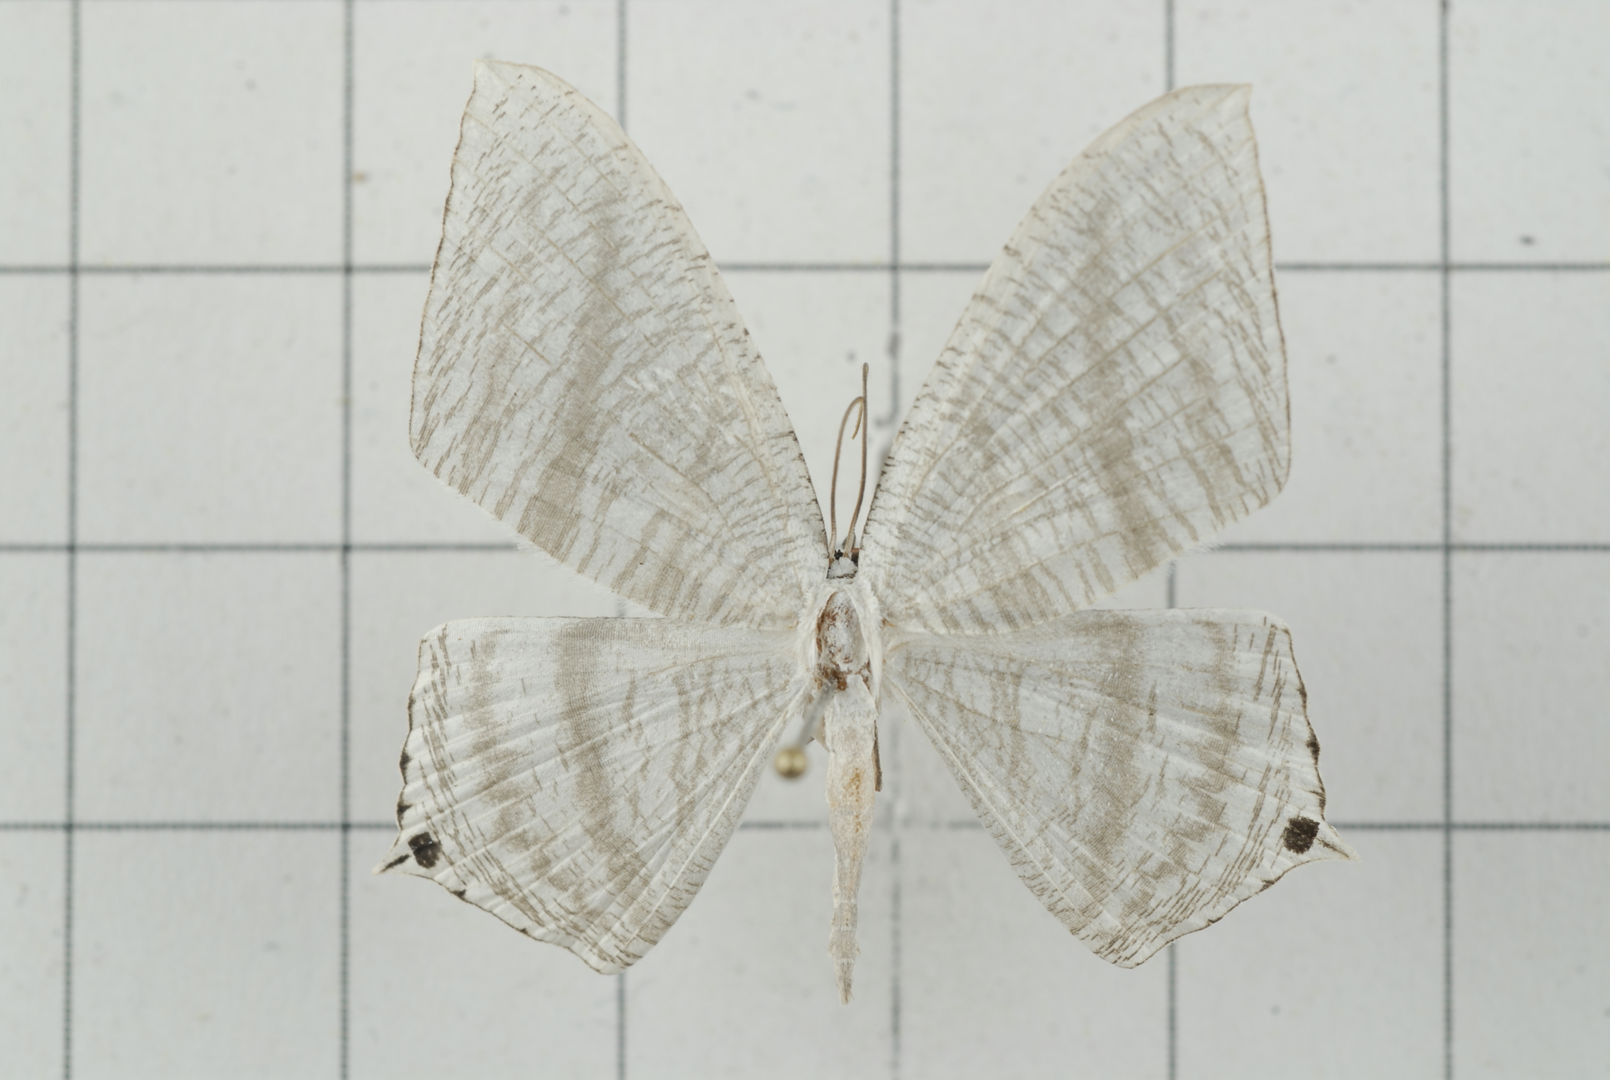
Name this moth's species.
Micronia aculeata
